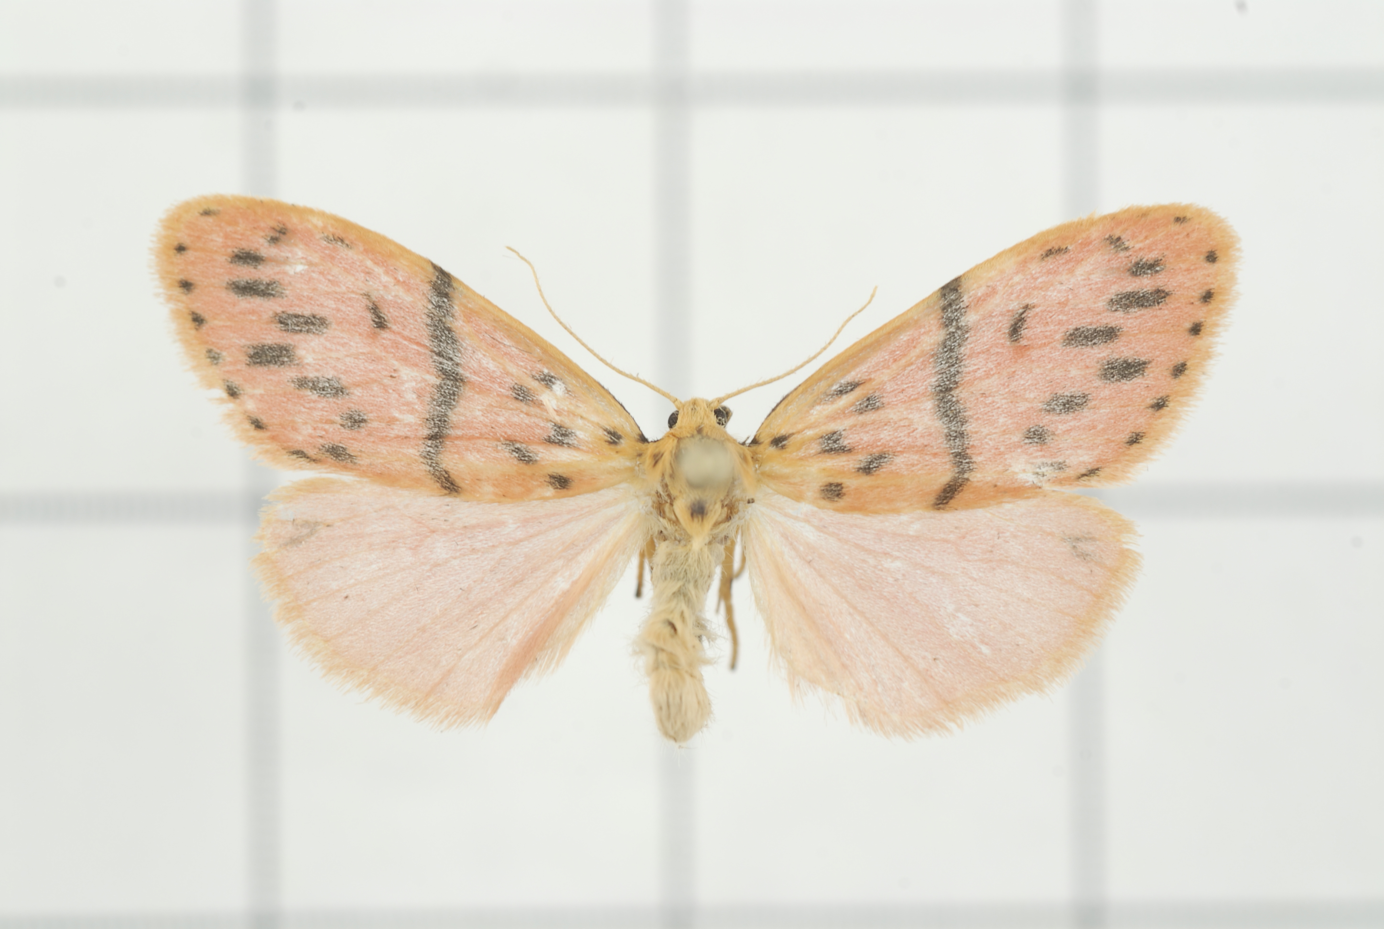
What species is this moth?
Miltochrista arcuata
